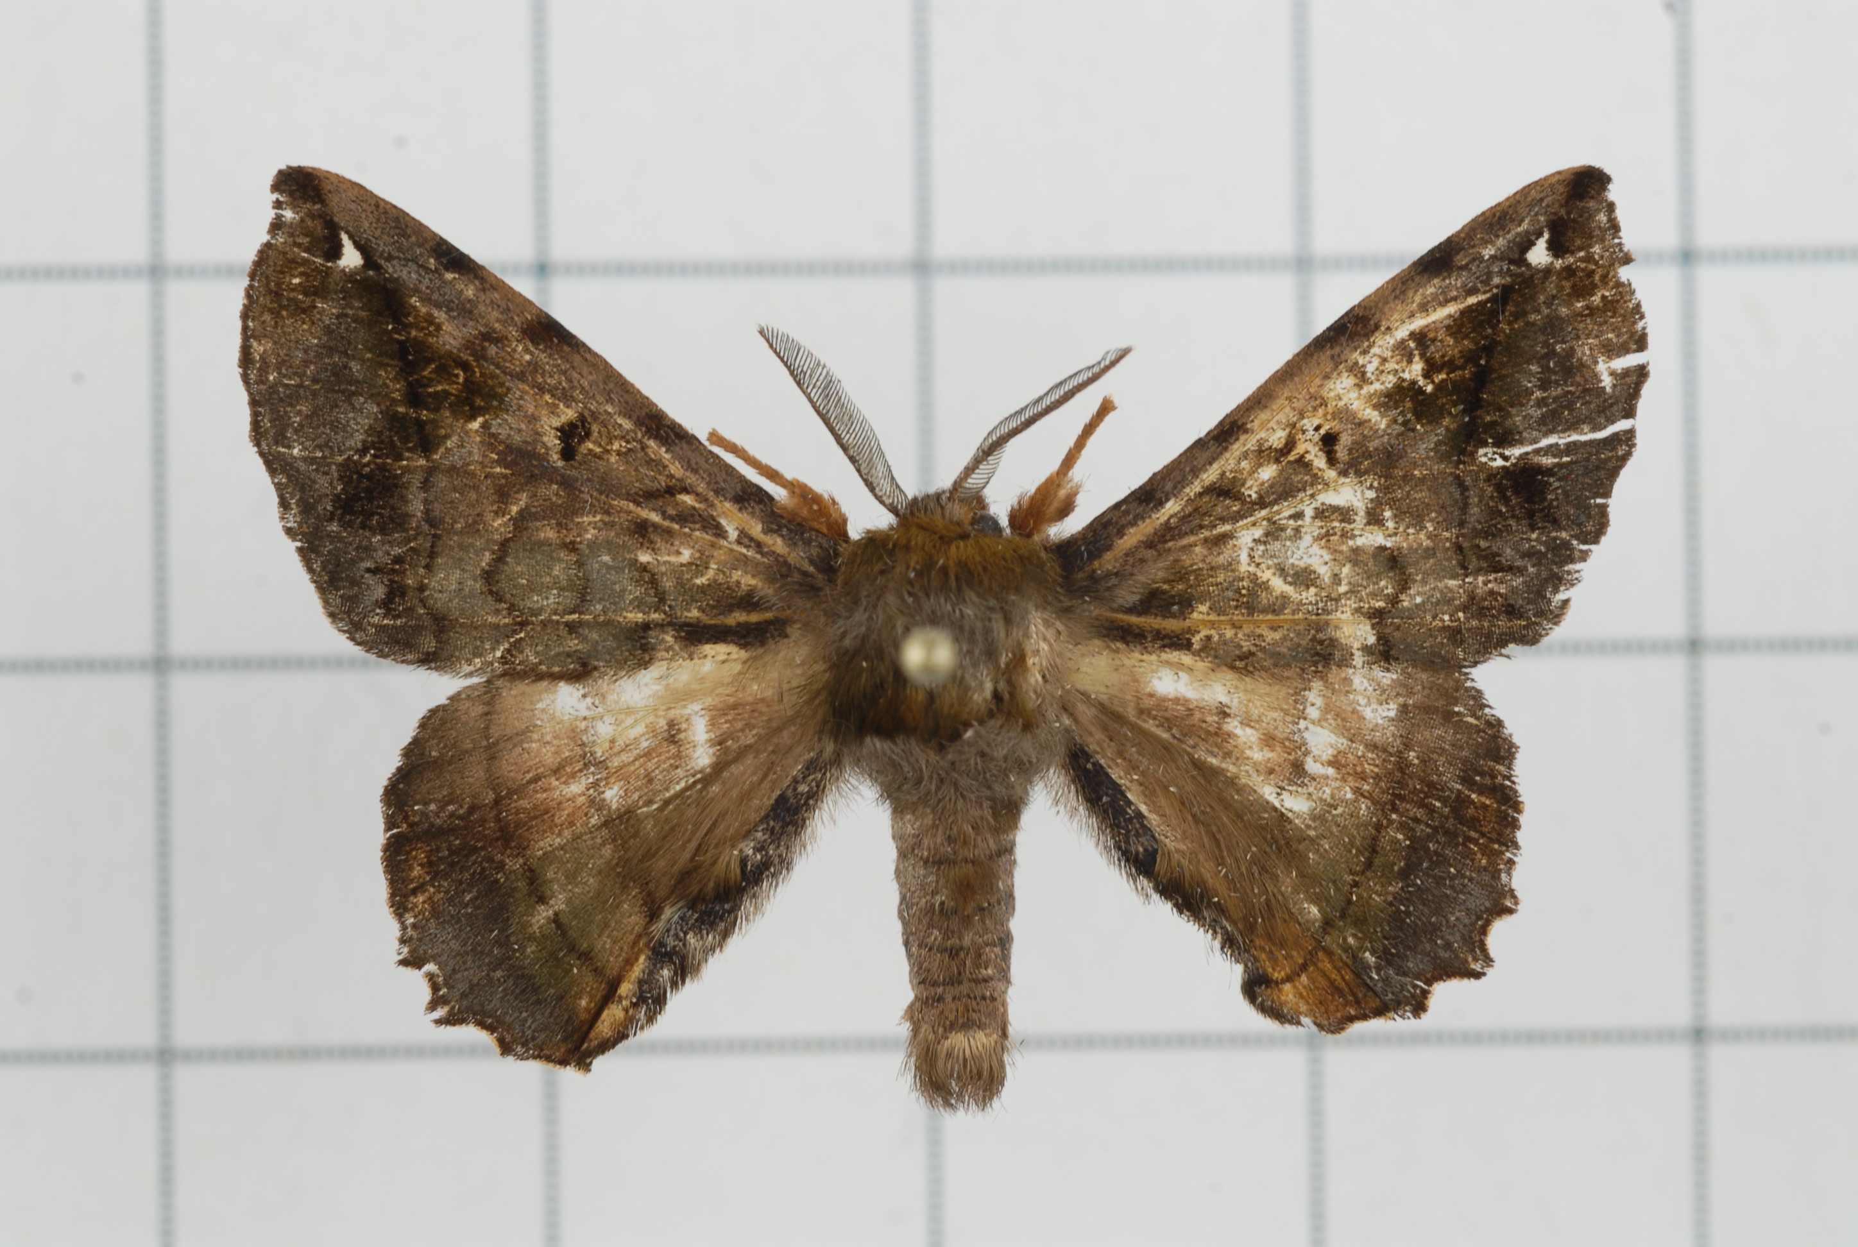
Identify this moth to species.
Prismosticta fenestrata
